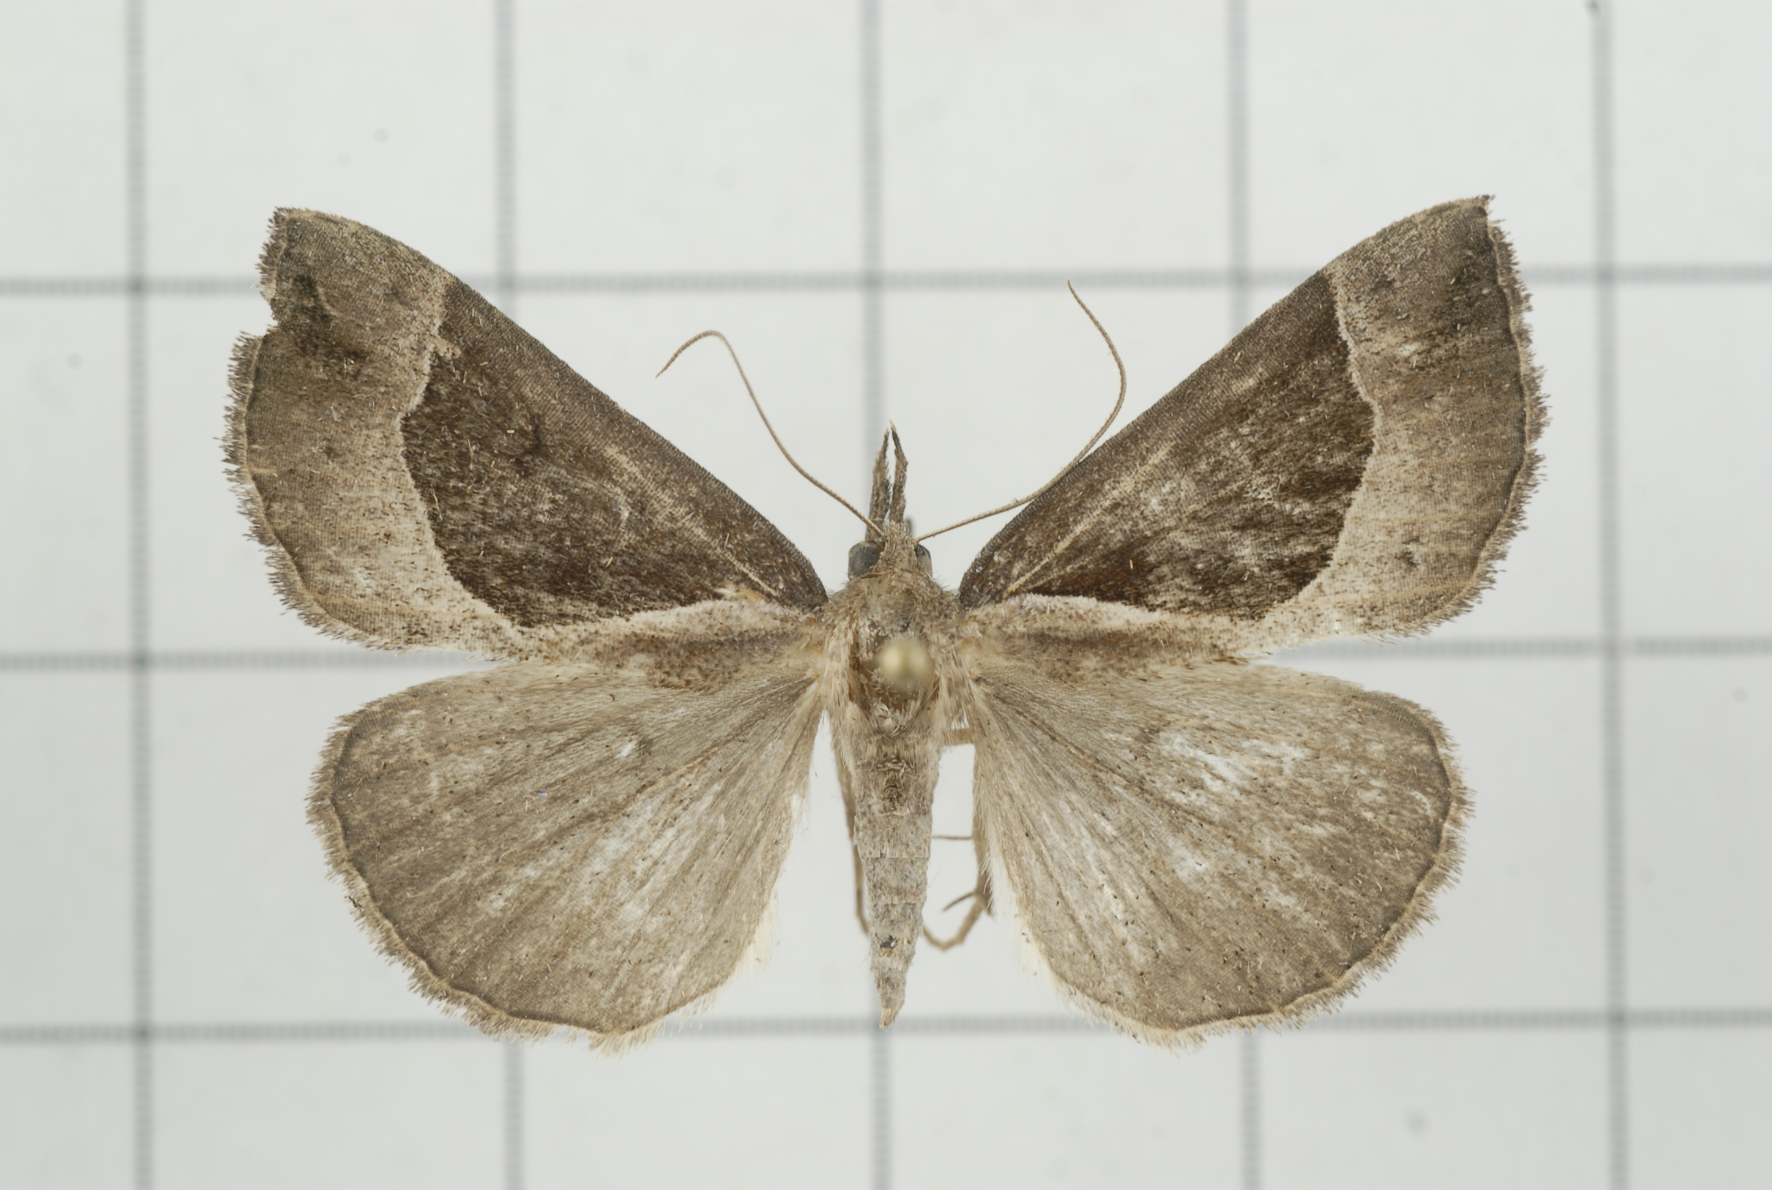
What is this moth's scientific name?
Hypena taiwana
